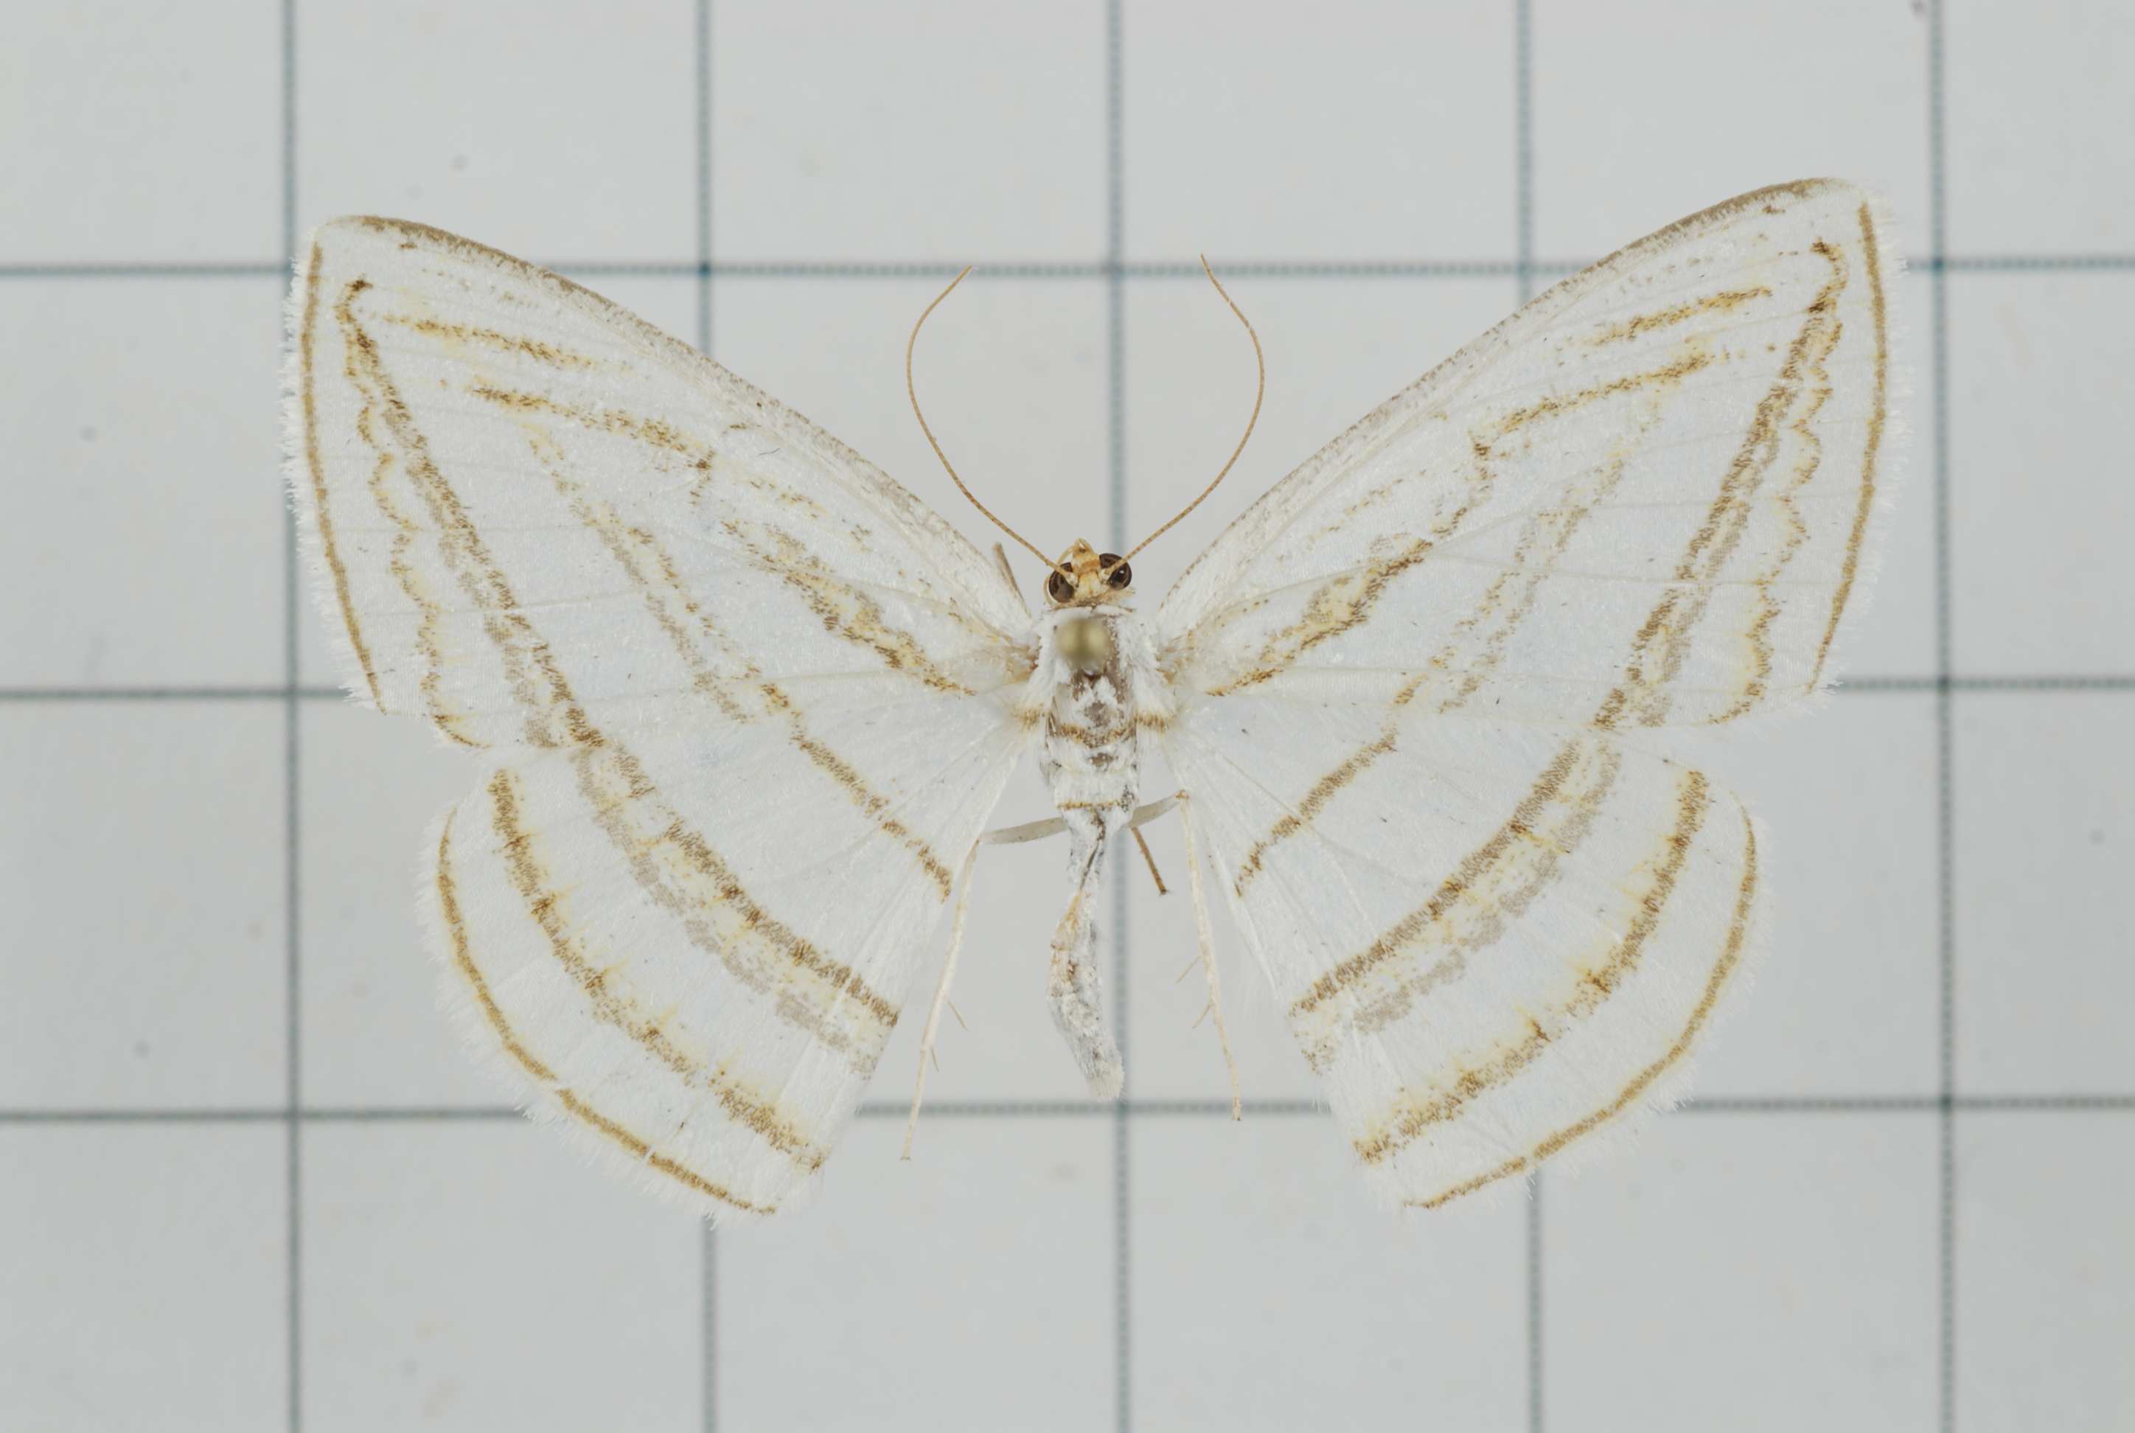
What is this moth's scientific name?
Orthocabera sericea sericea
